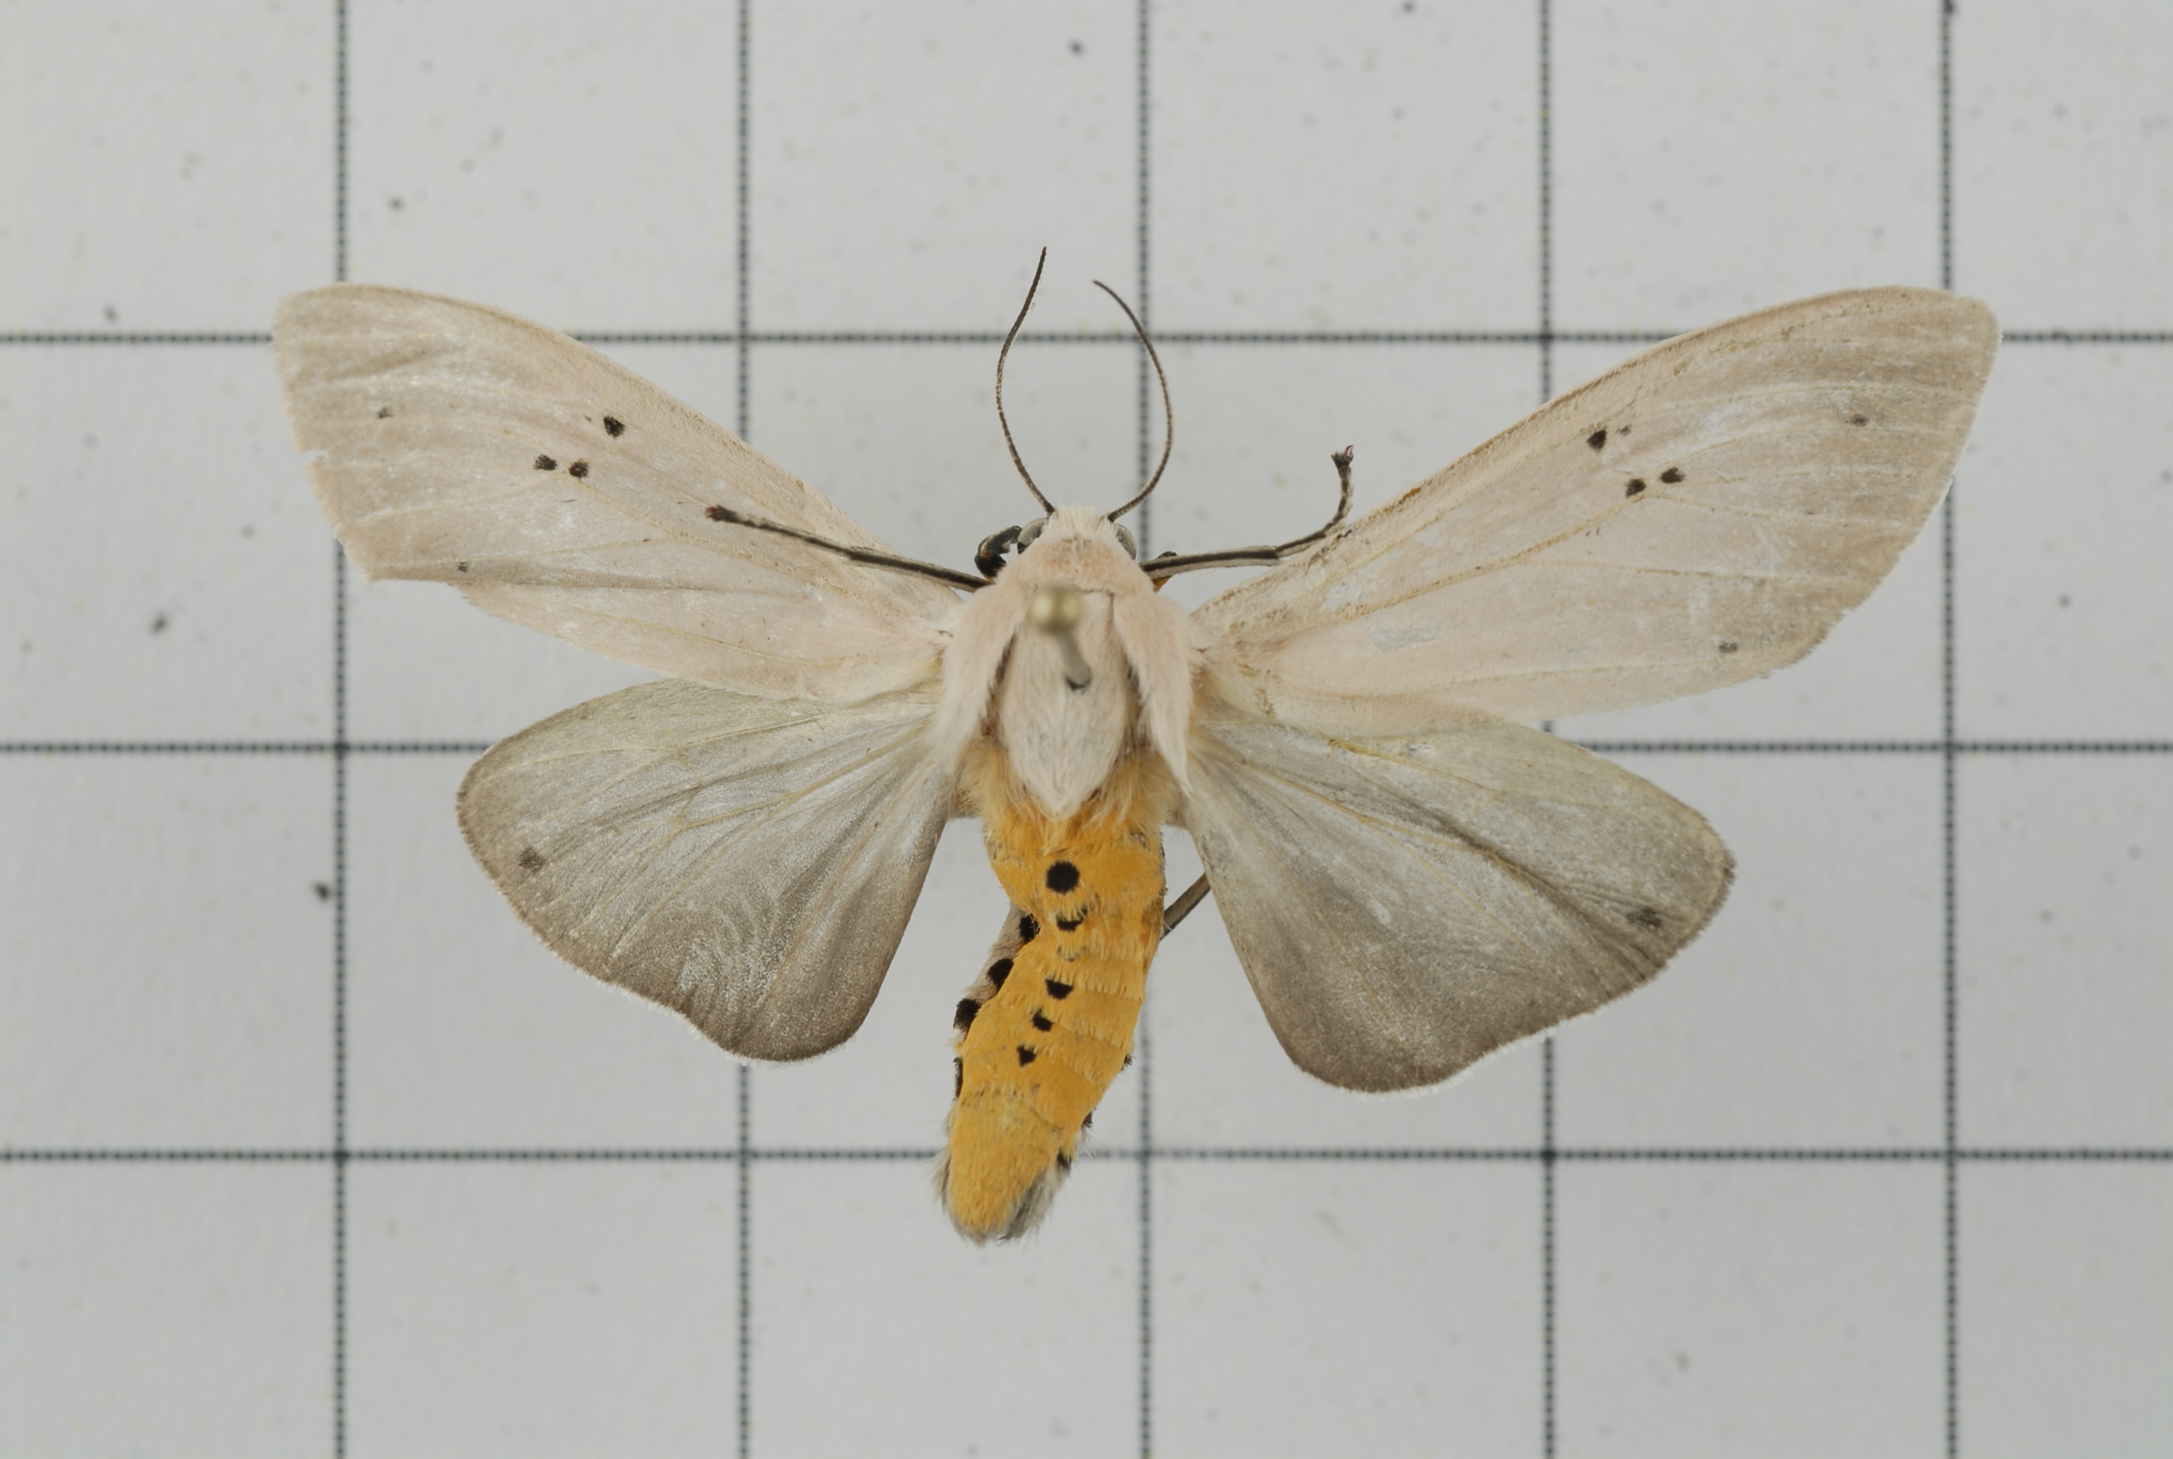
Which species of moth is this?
Creatonotos transiens koni
